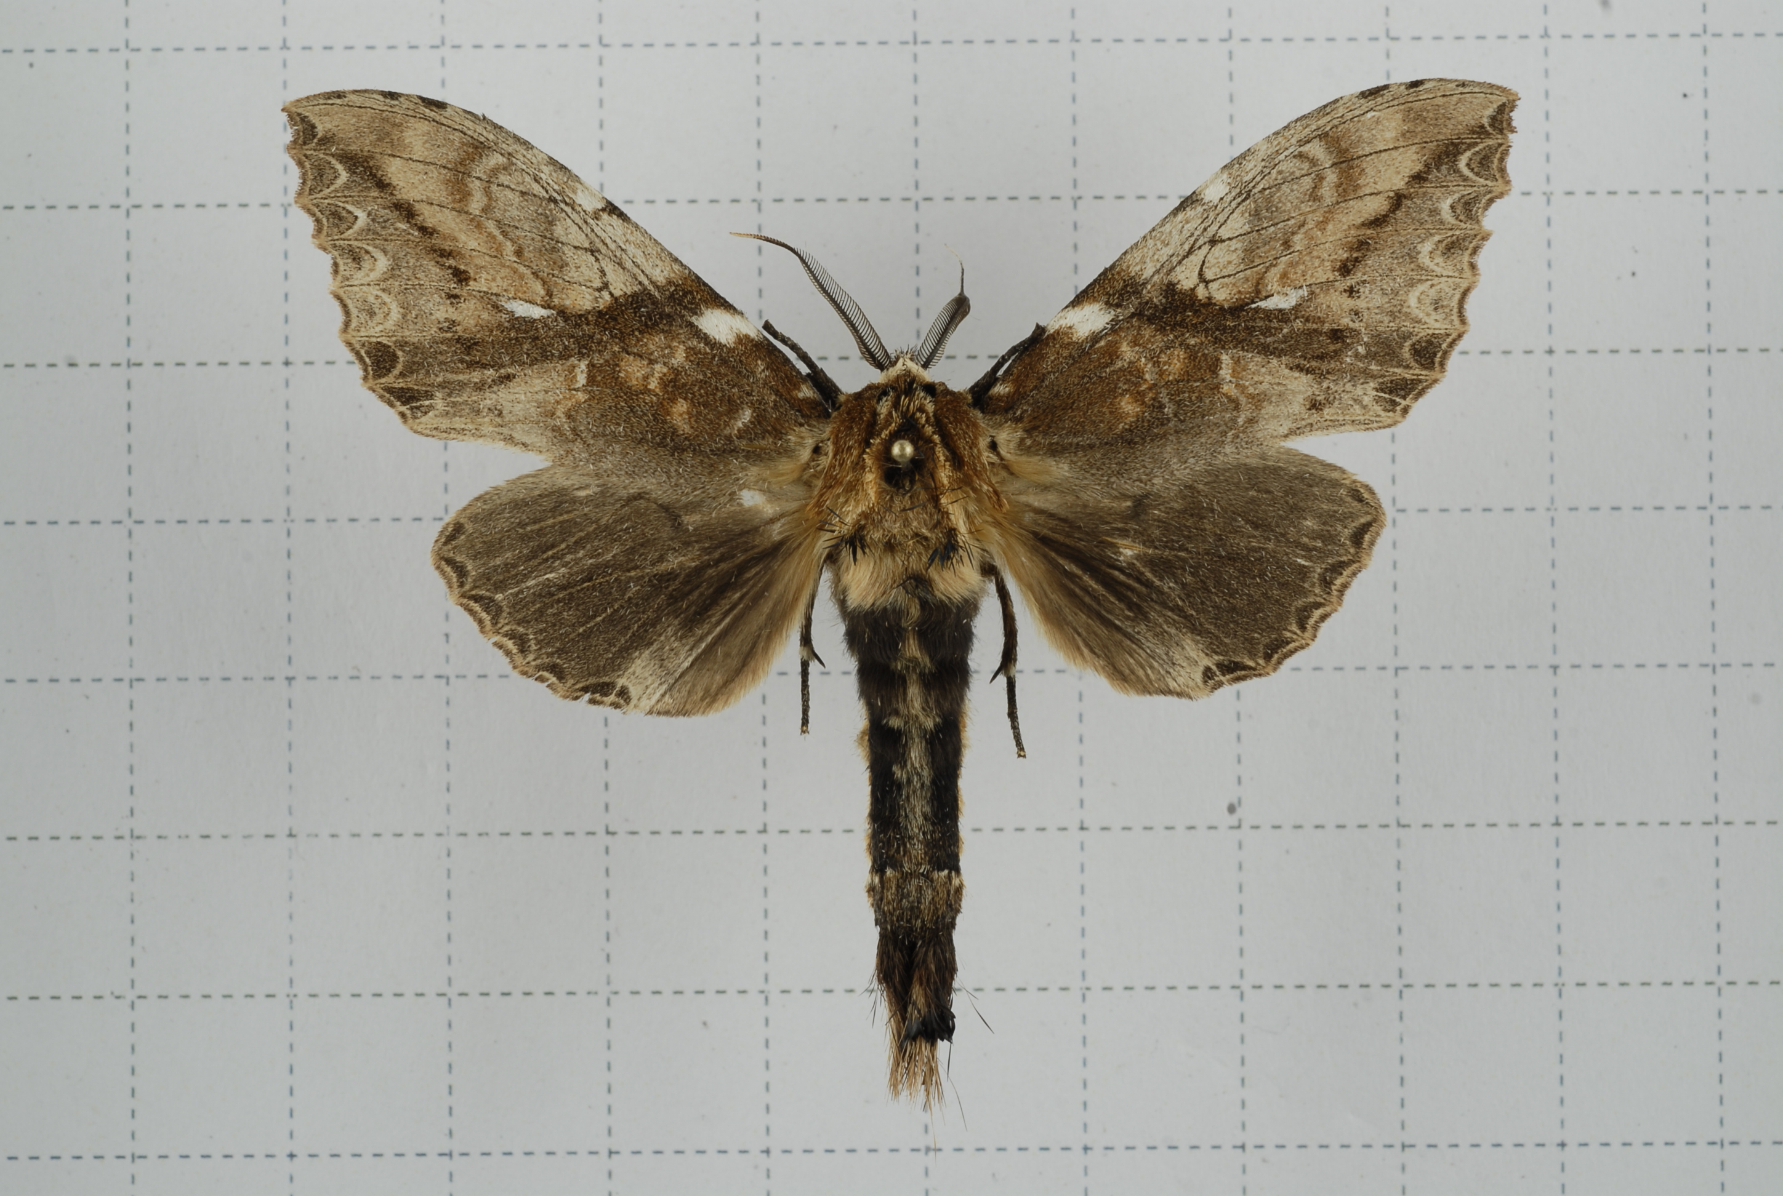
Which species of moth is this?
Dudusa nobilis
